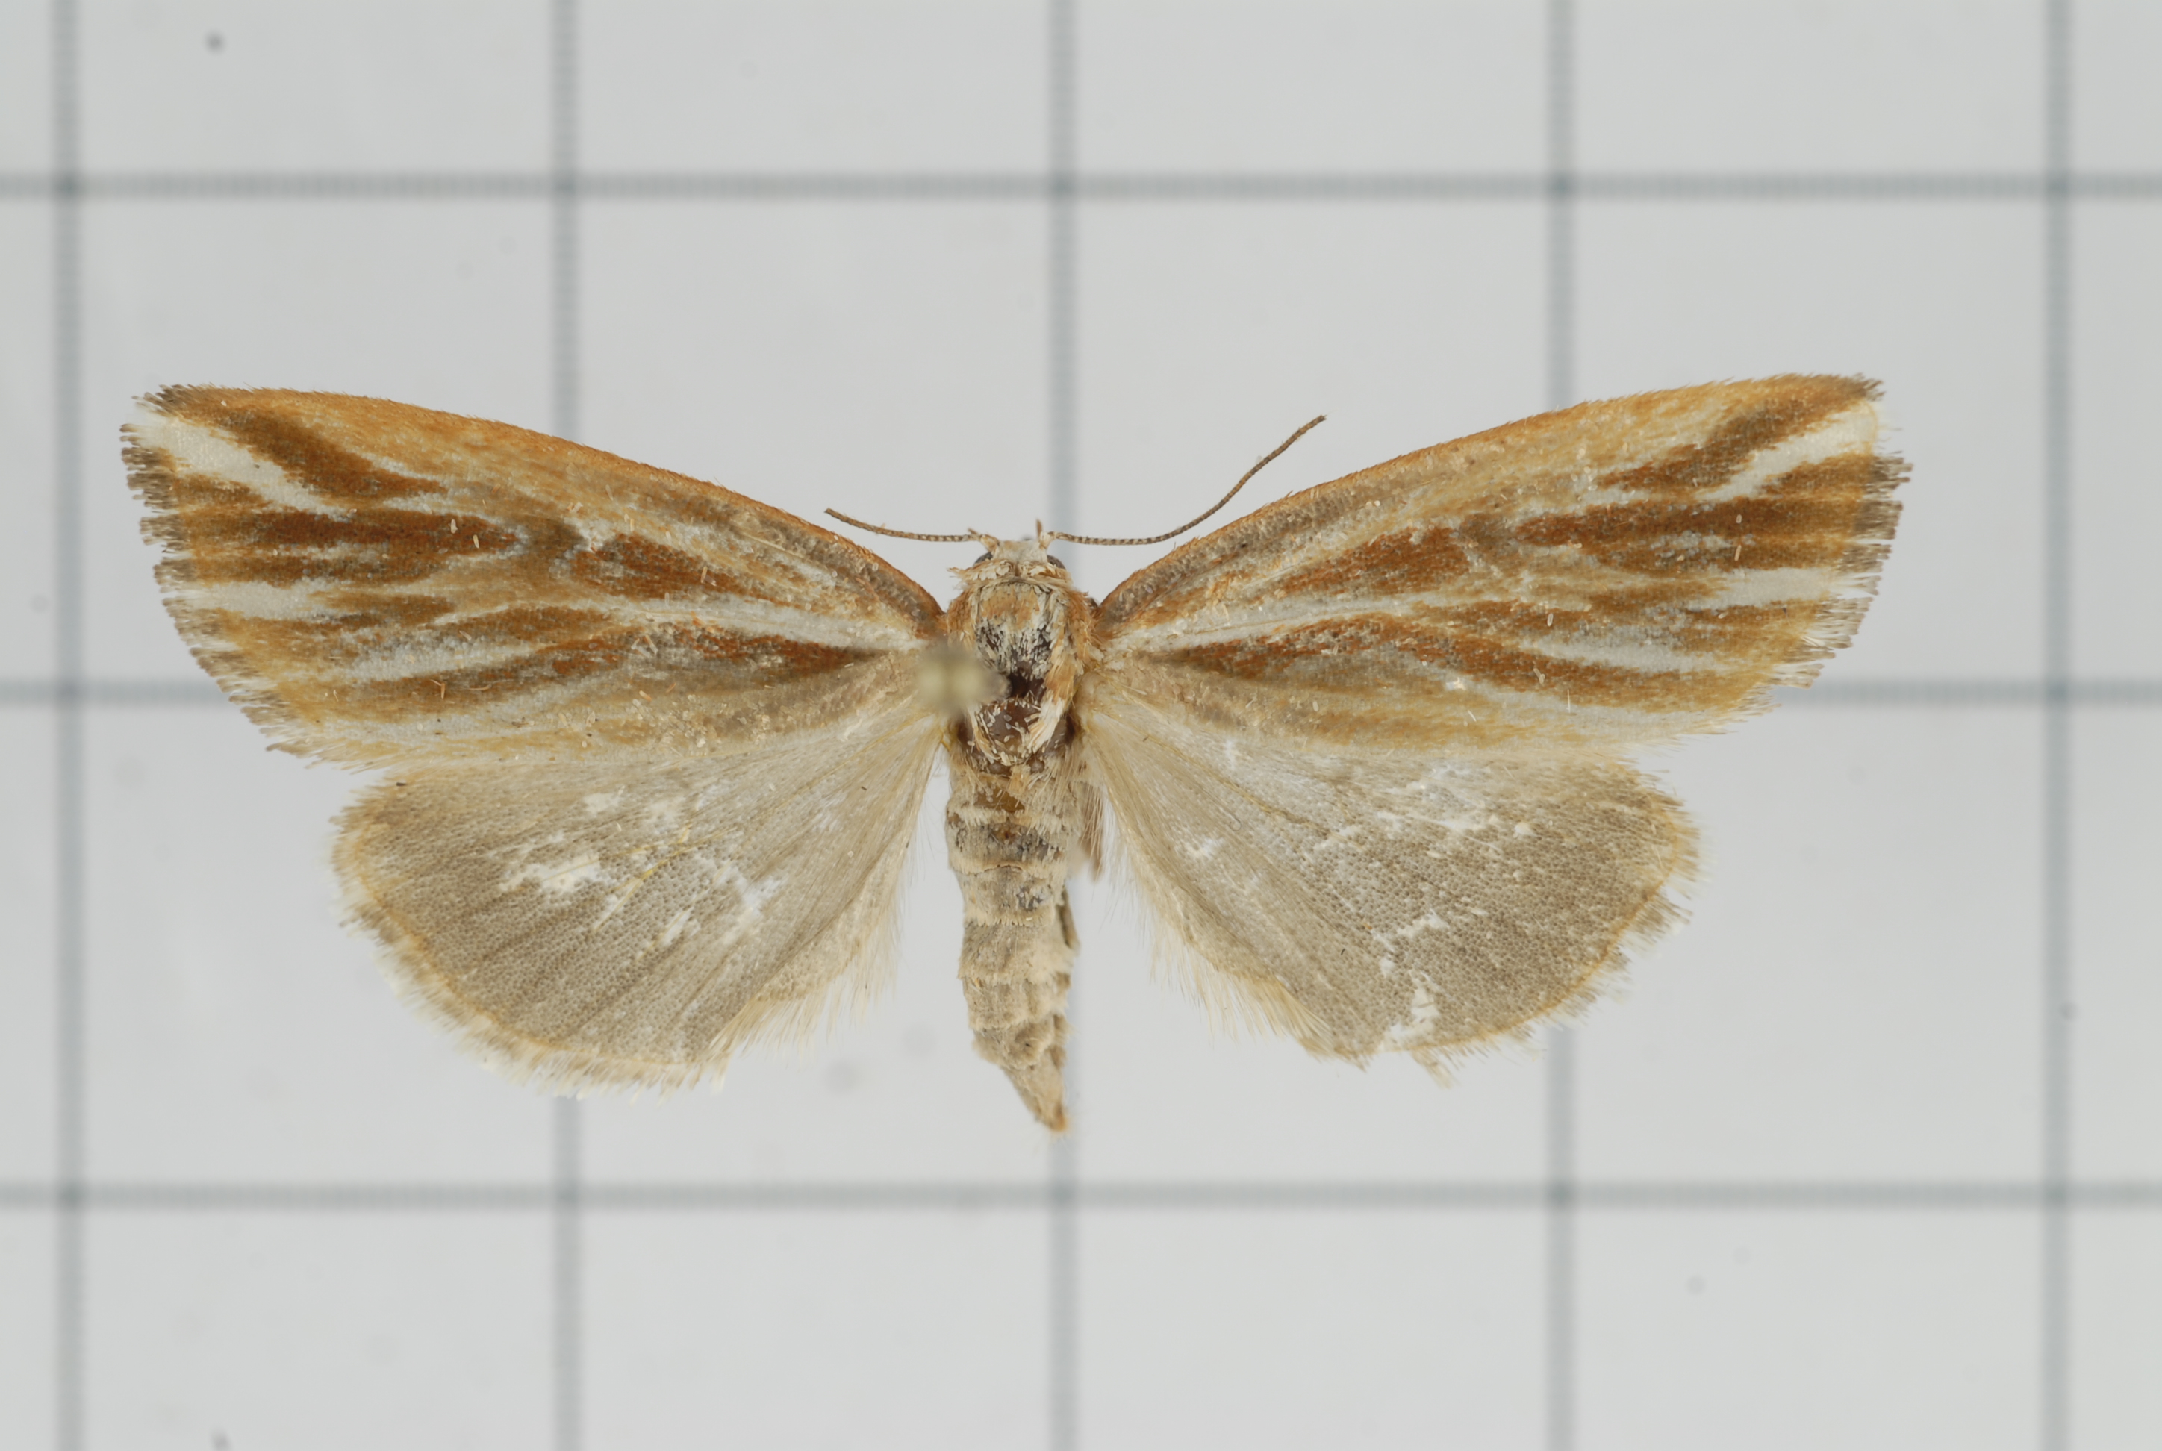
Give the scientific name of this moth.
Narangodes confluens
